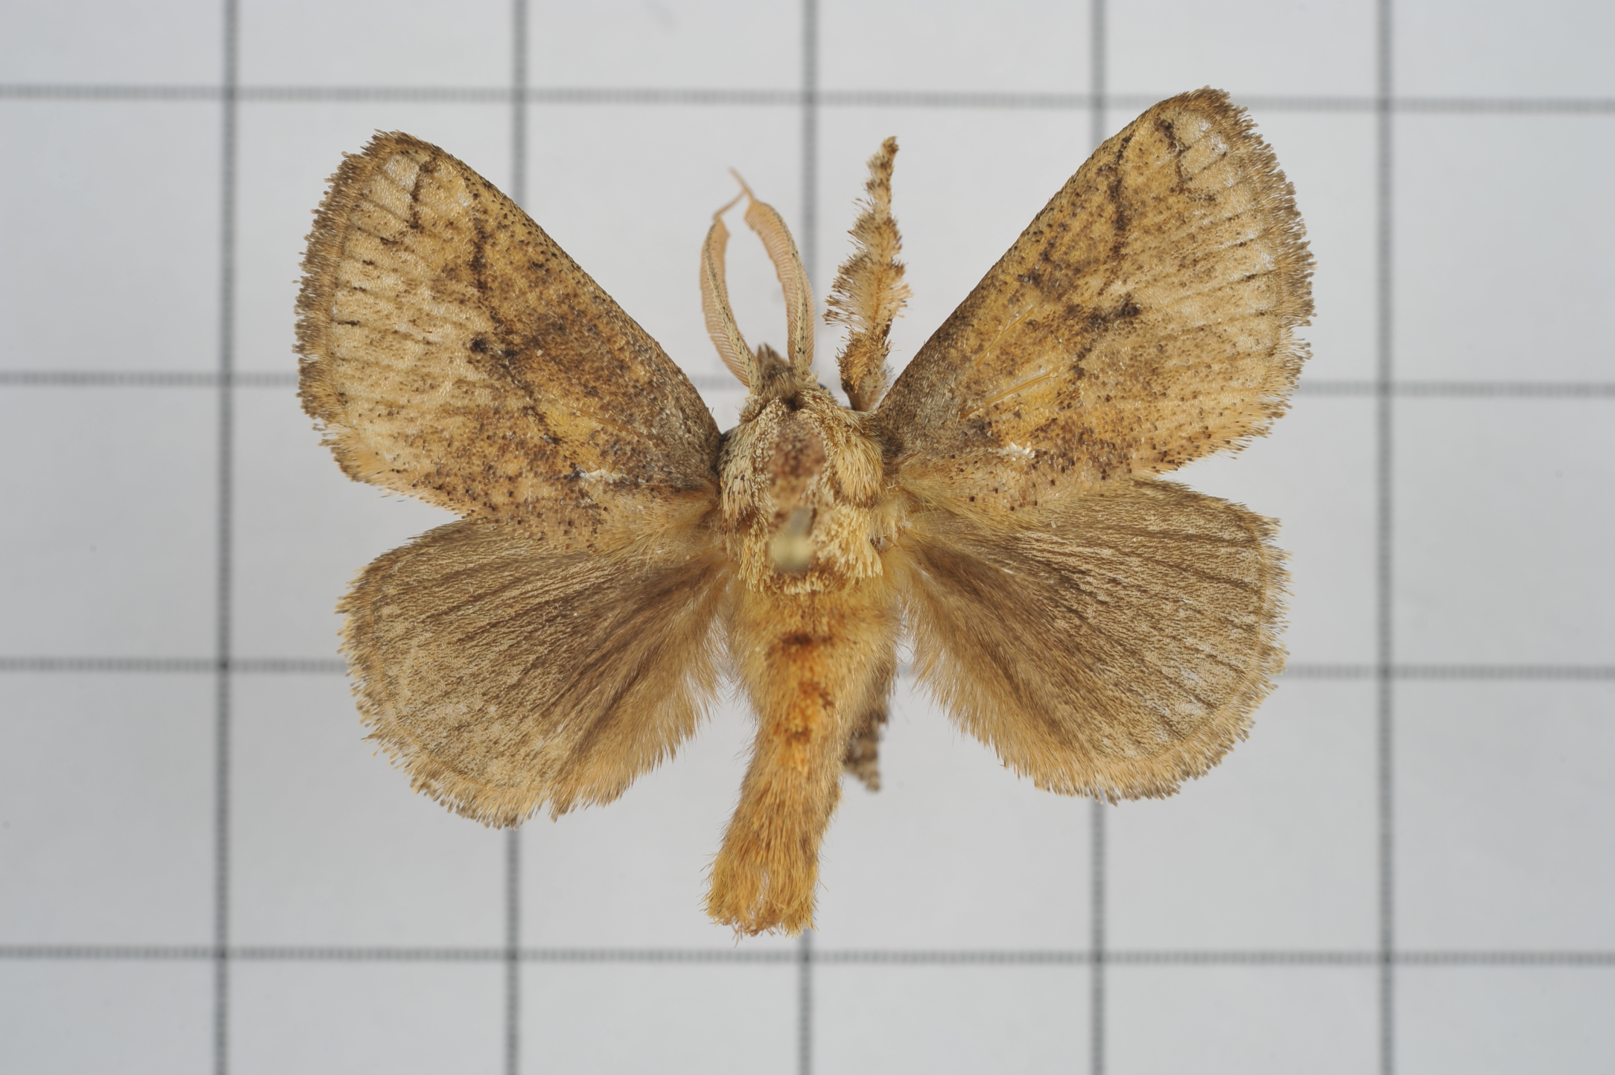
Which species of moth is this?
Susica sinensis
